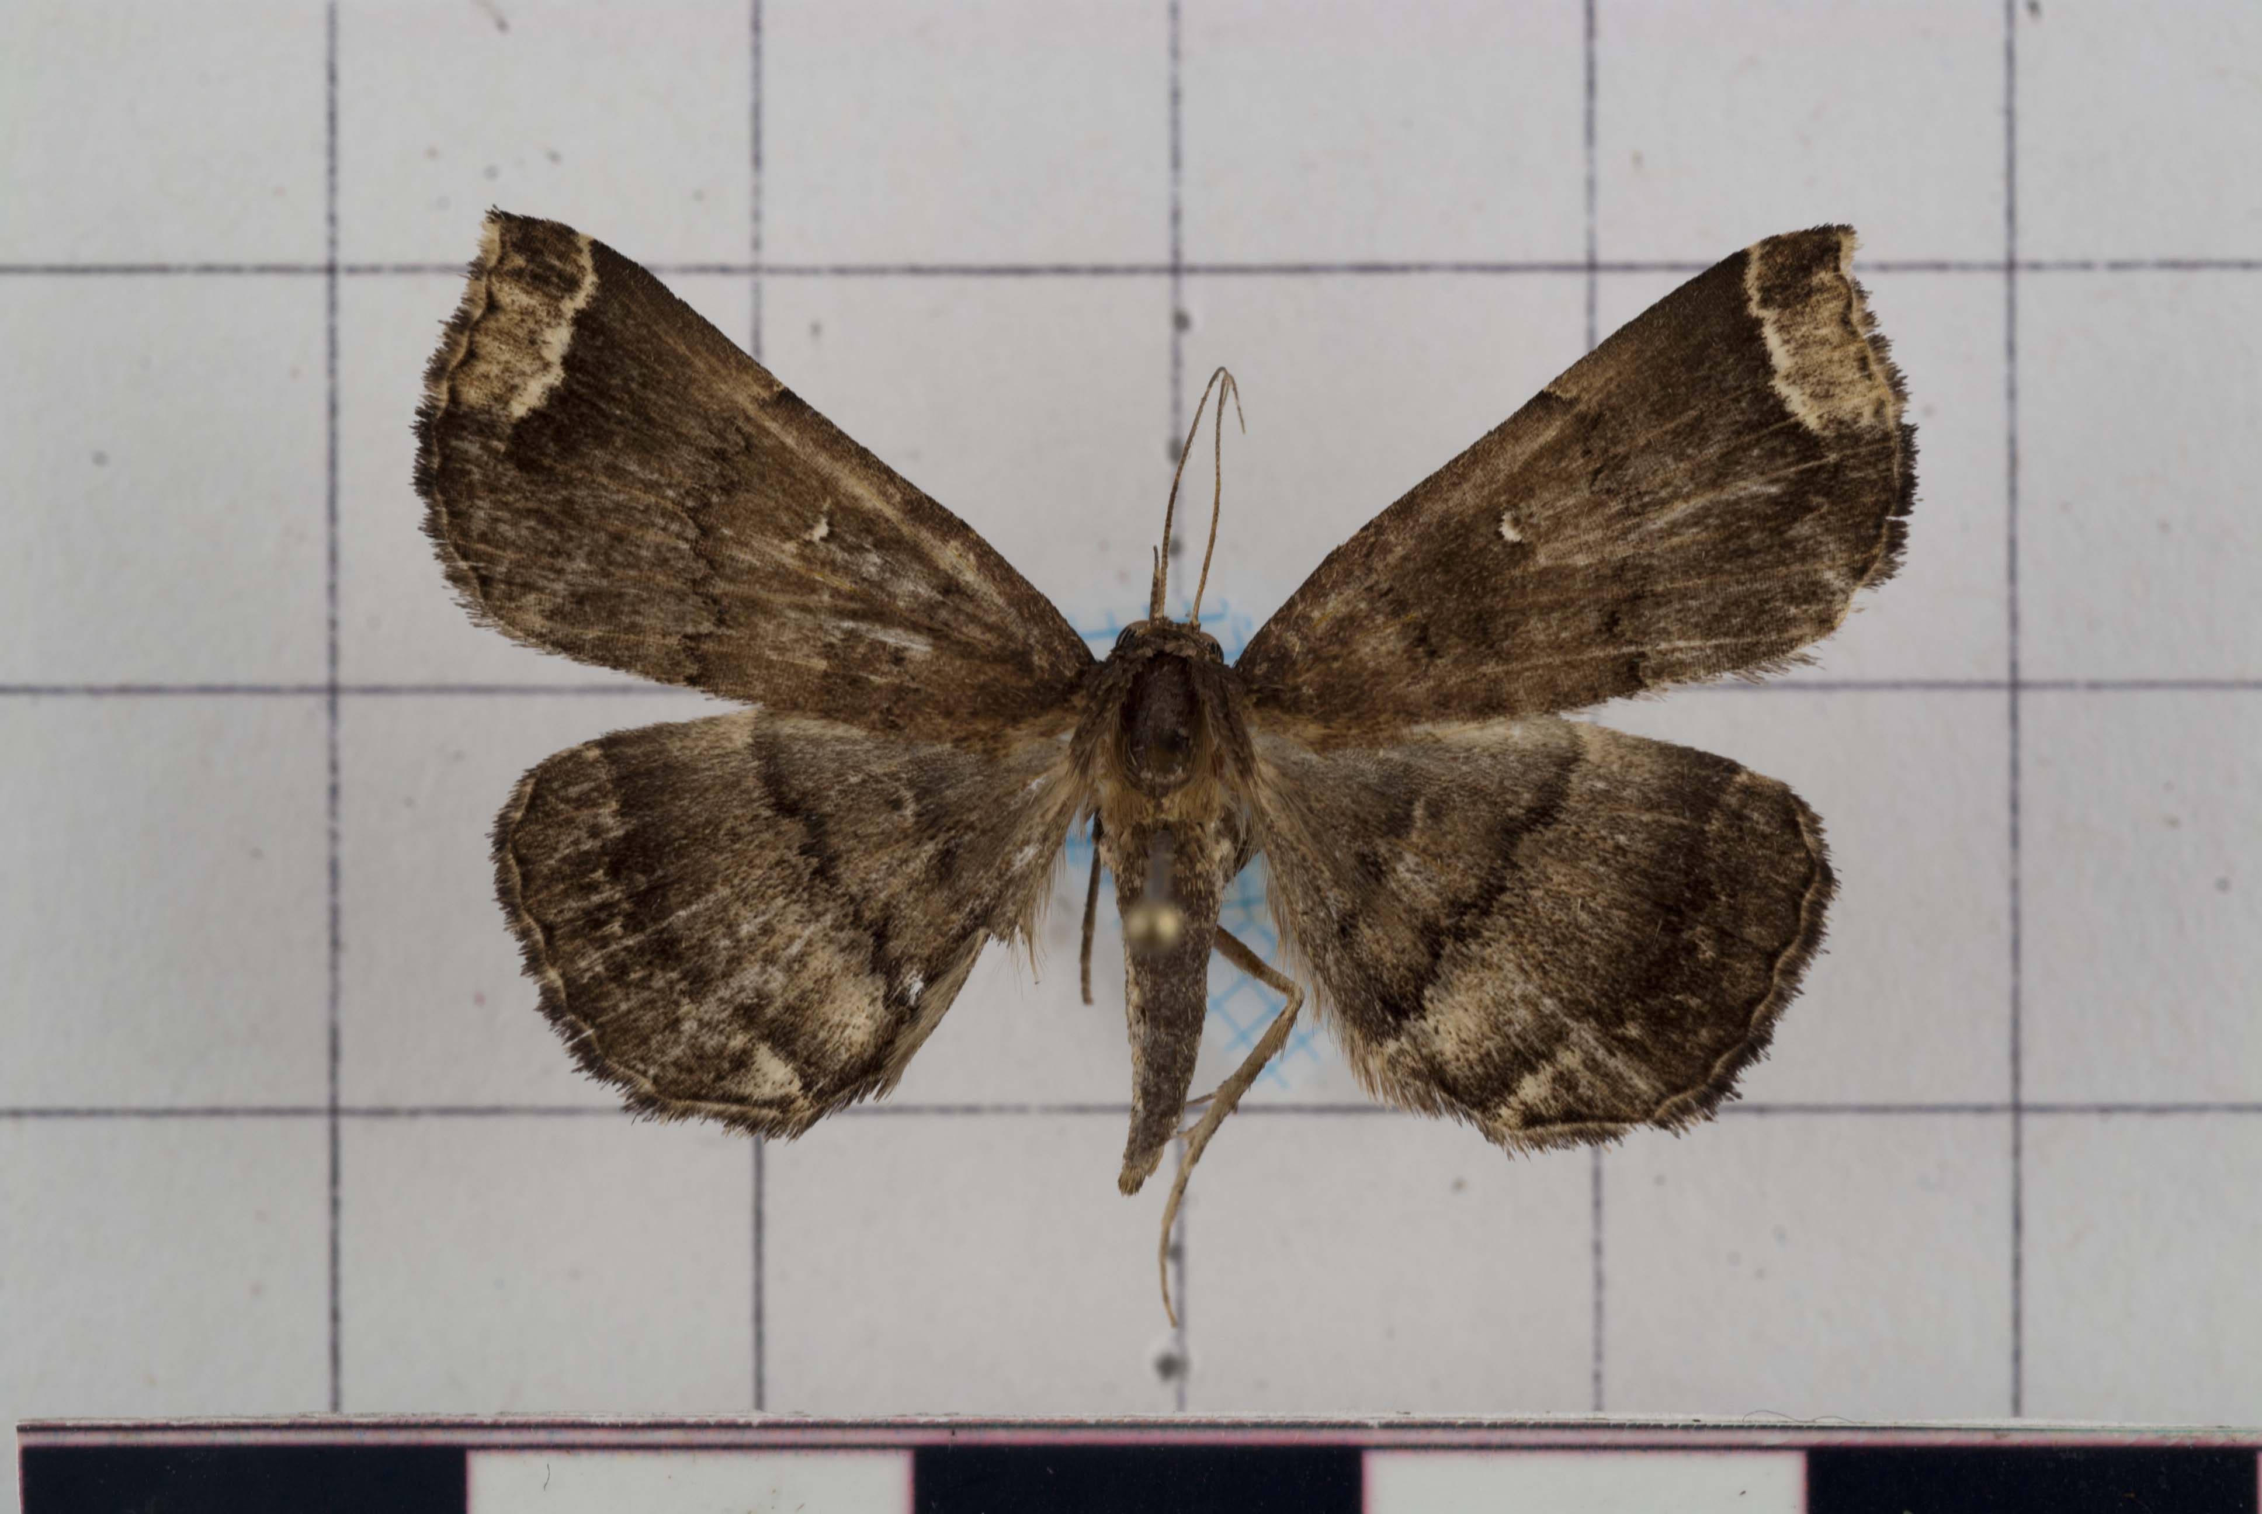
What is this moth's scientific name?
Adrapsa quadrilinealis
